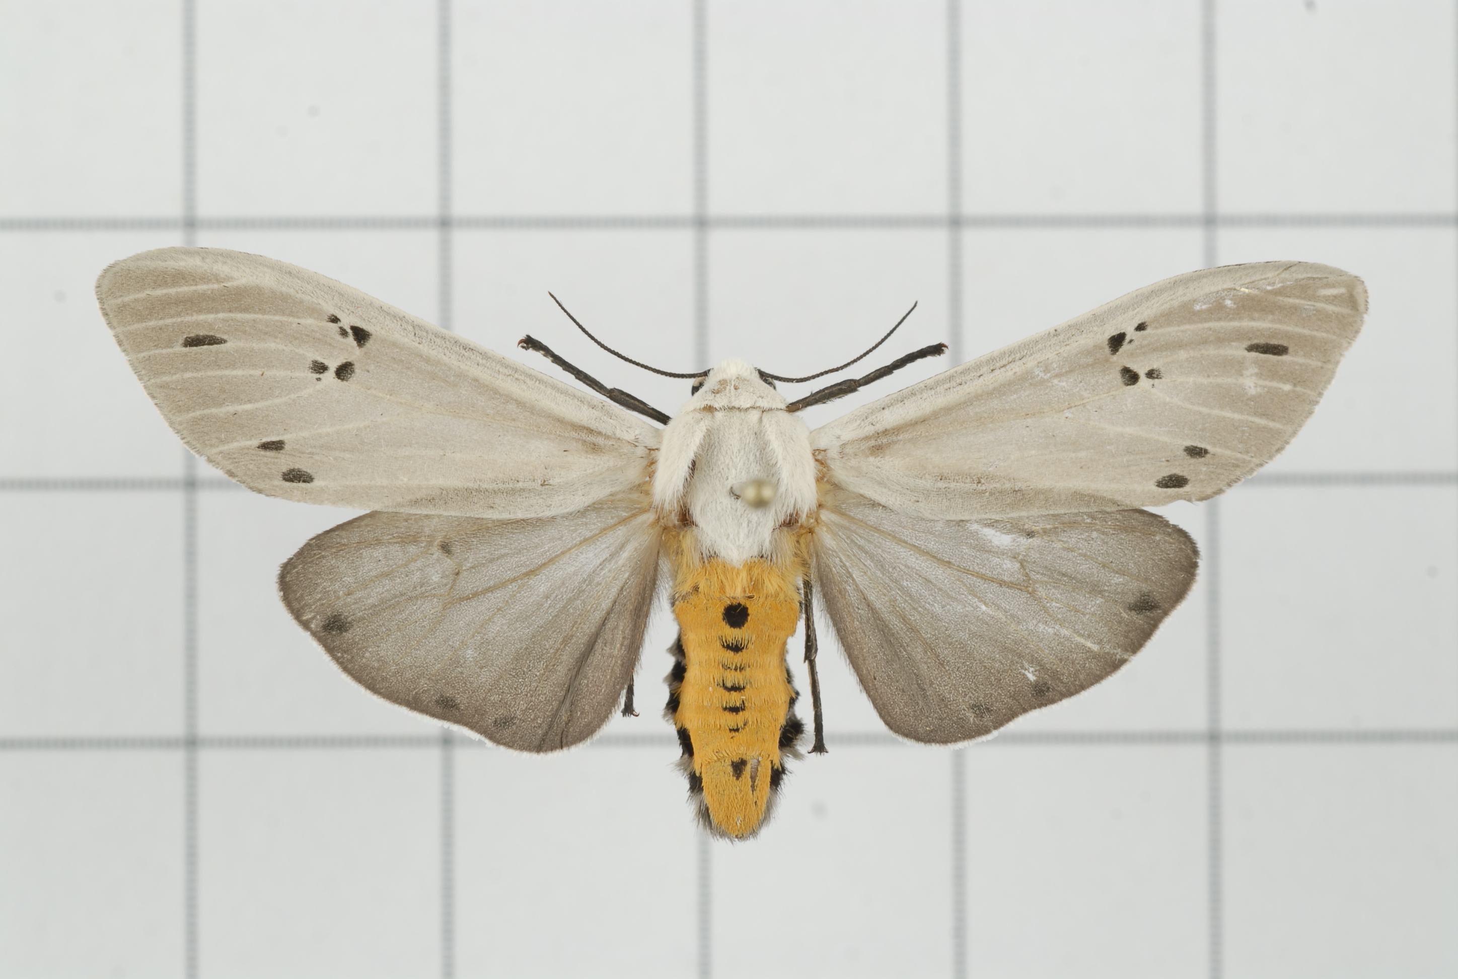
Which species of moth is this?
Creatonotos transiens koni
